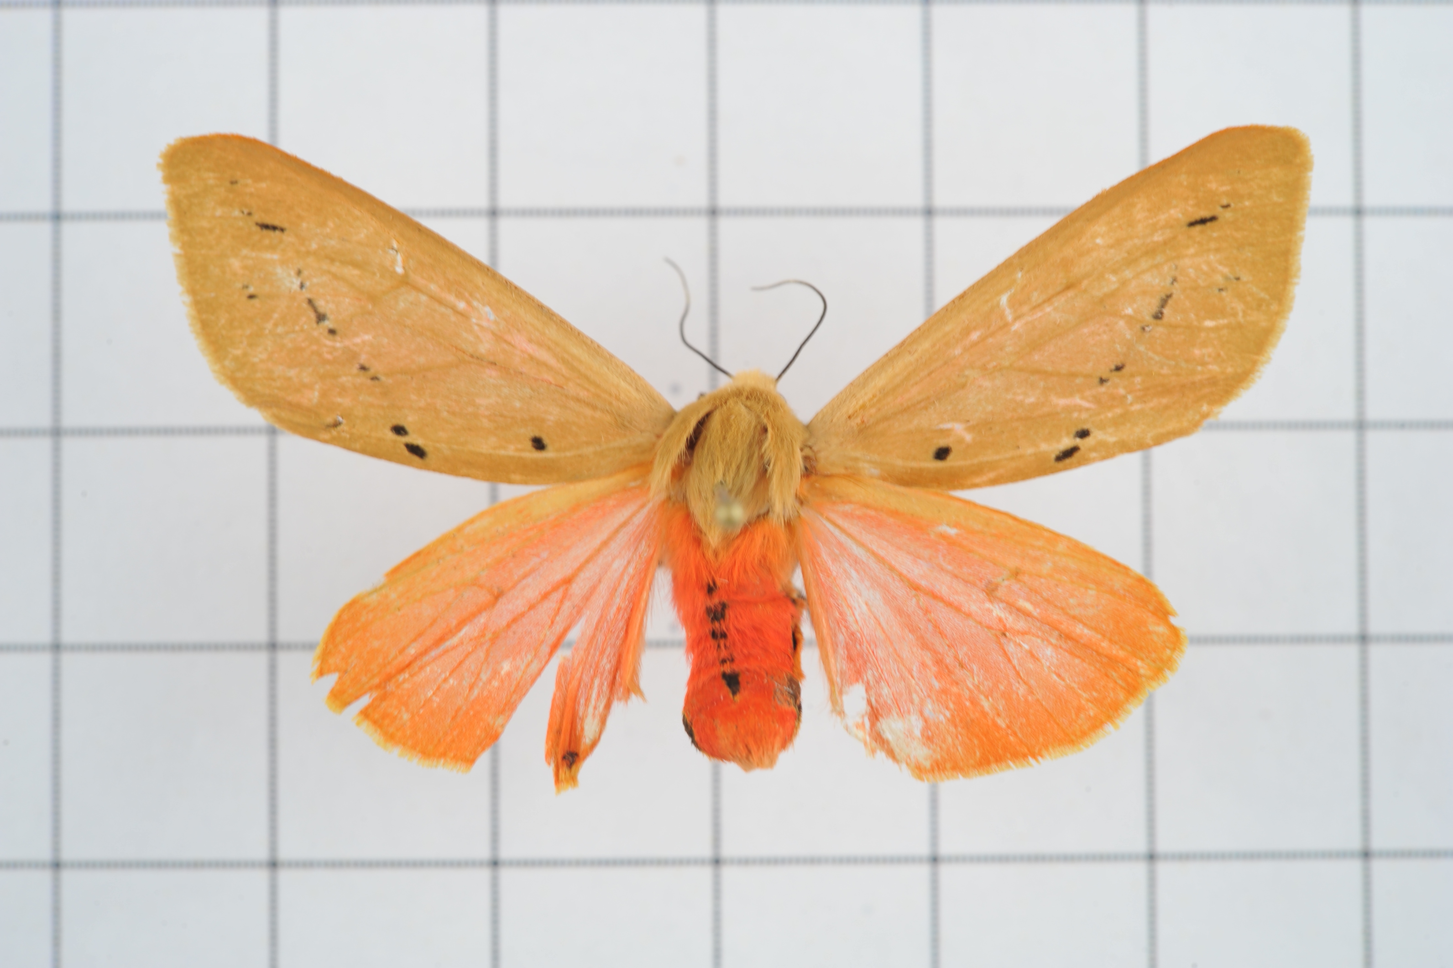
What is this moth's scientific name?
Spilarctia wilemani
